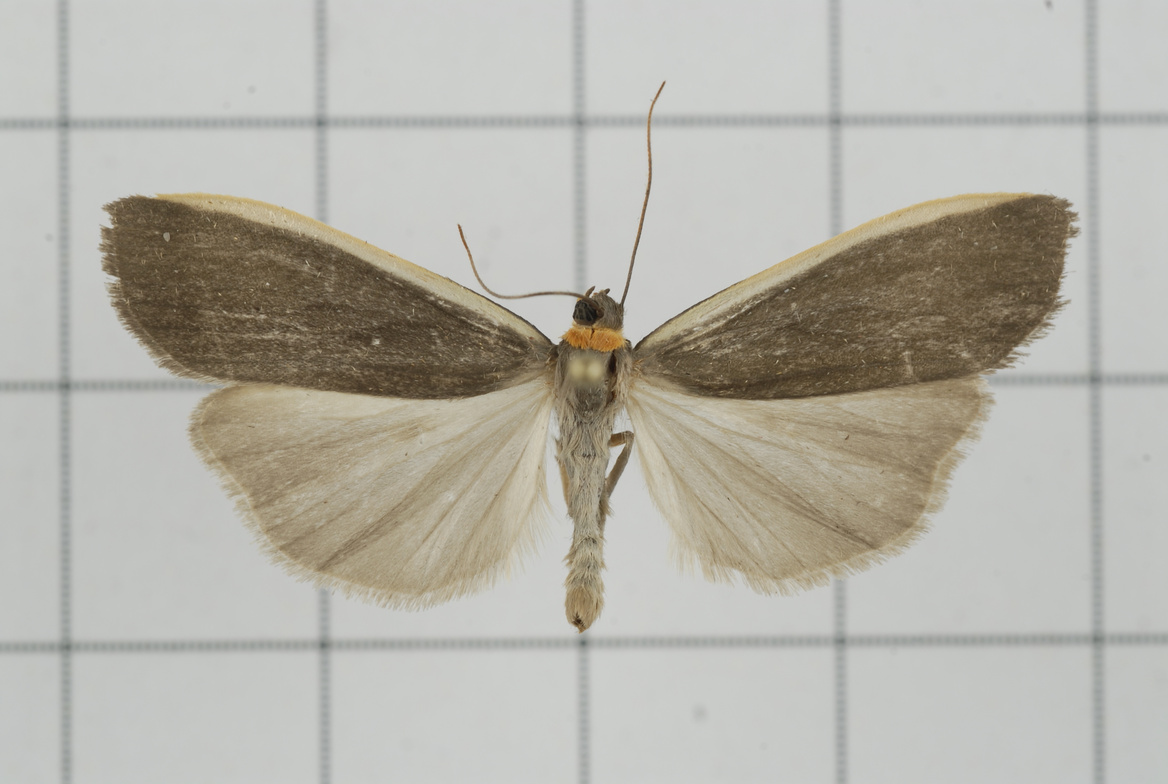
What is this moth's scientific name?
Ghoria subpurpurea
